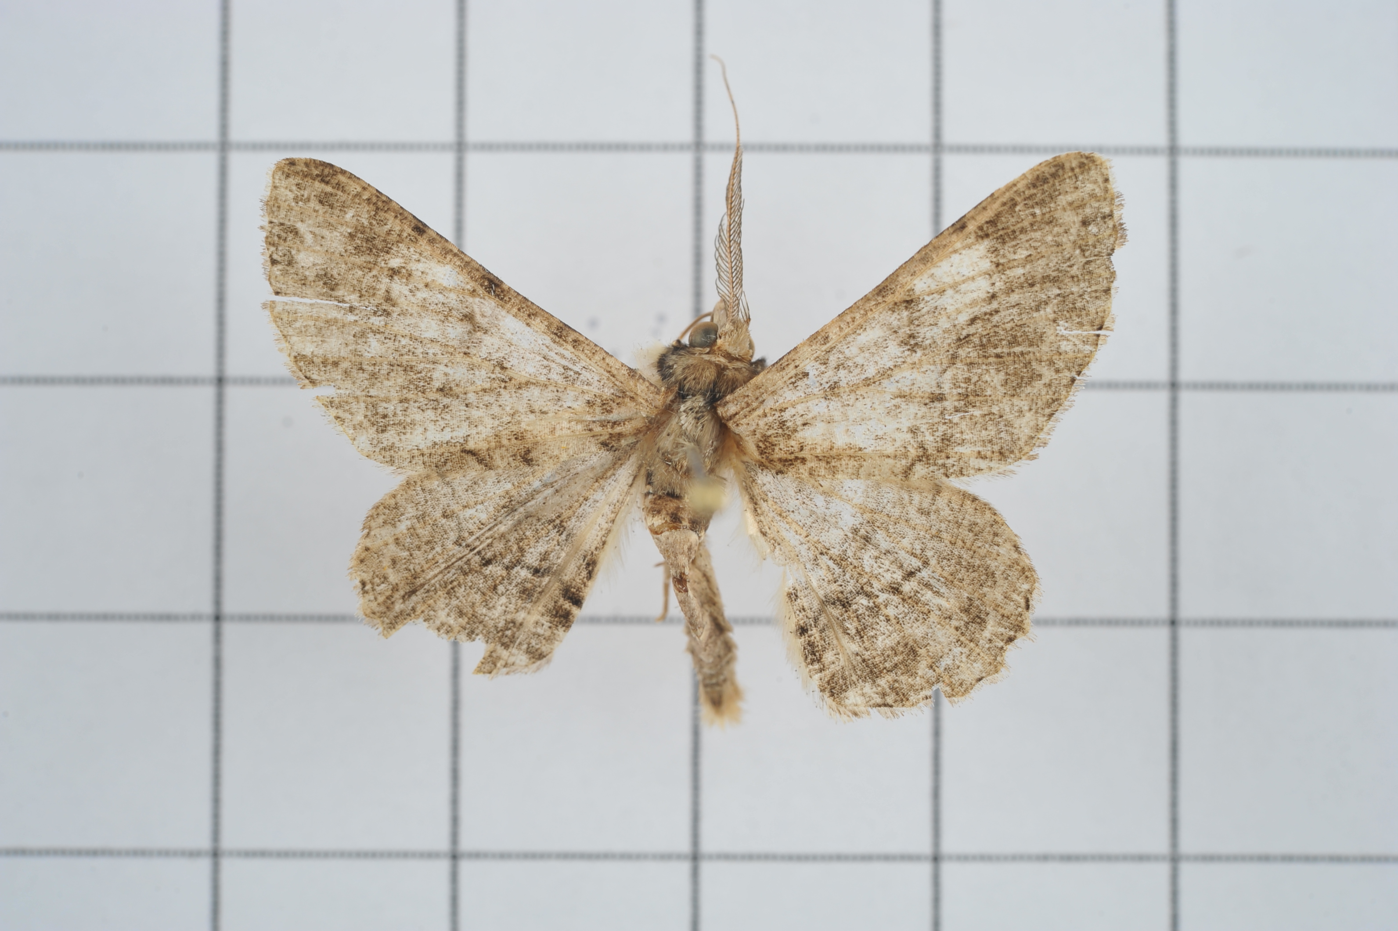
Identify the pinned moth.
Cleora fraterna
